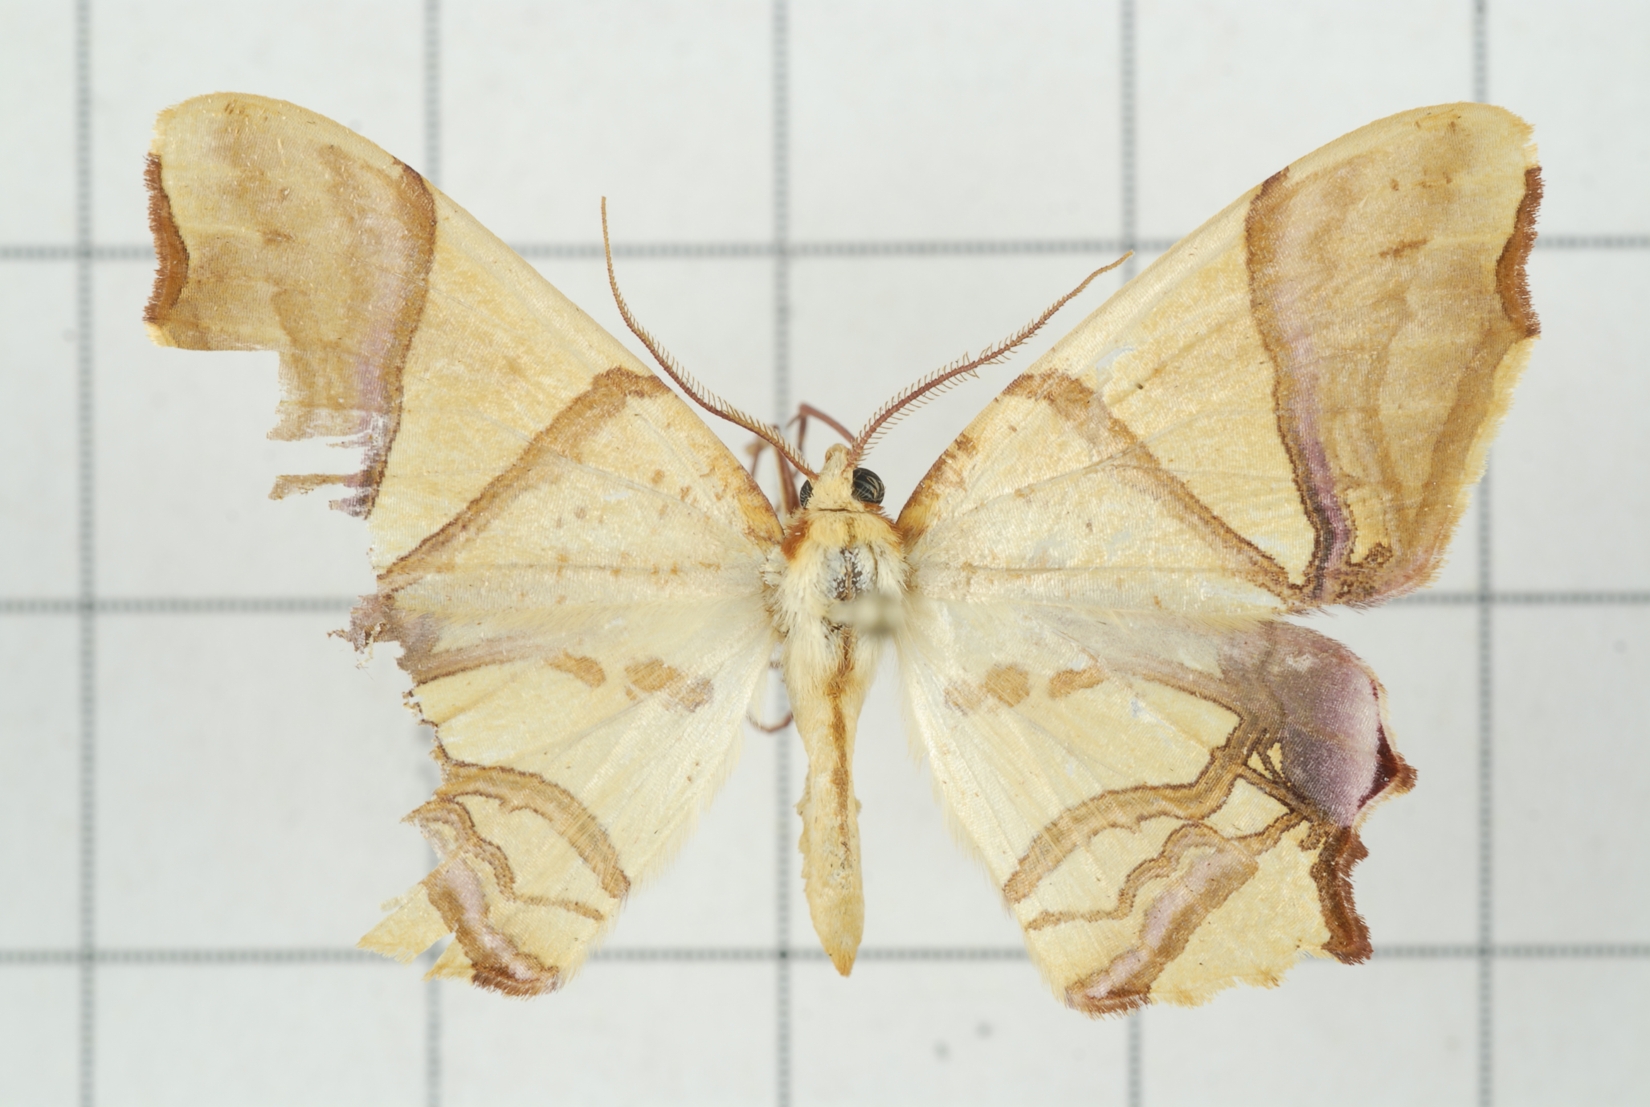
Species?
Trotocraspeda divaricata
